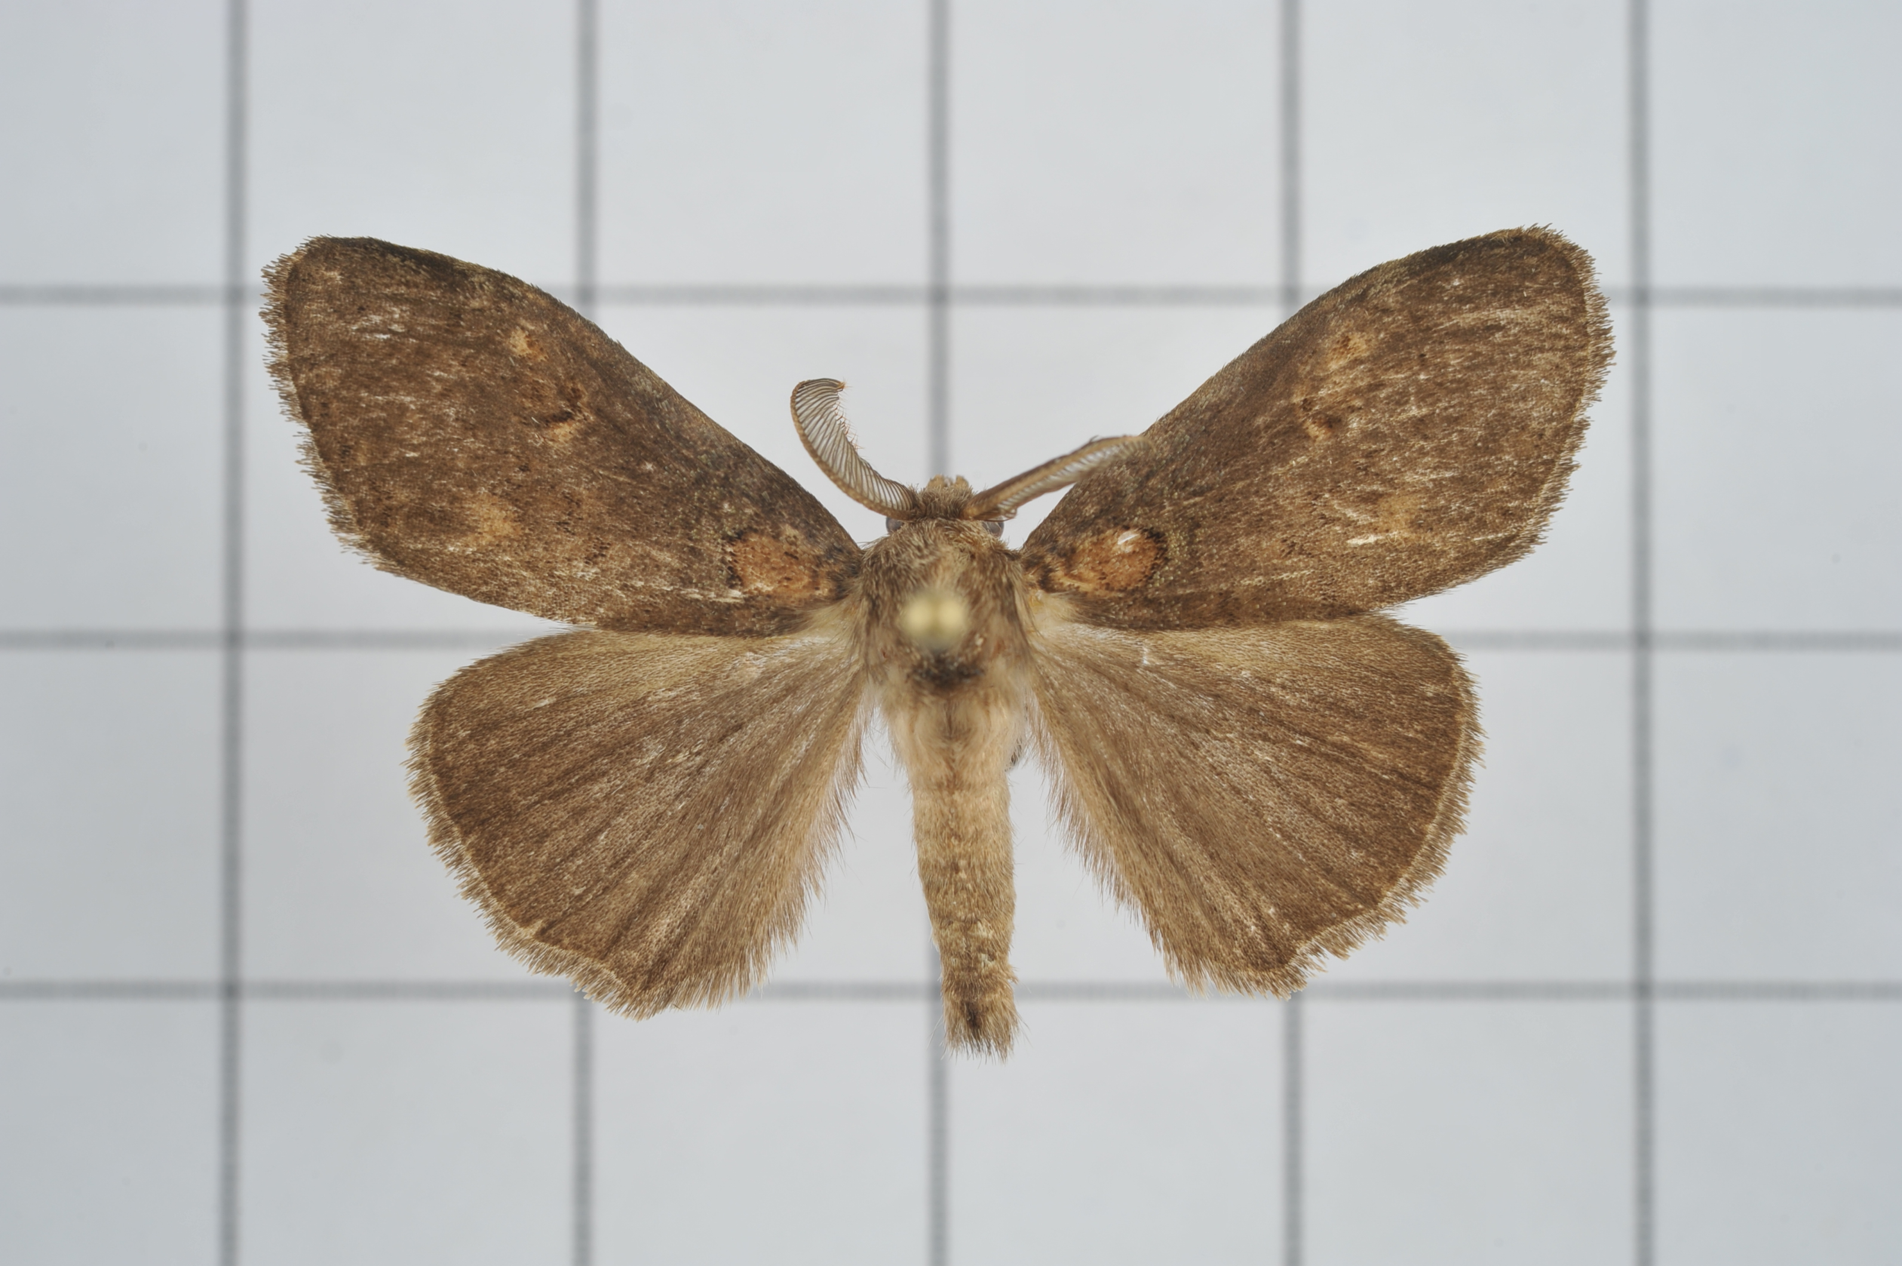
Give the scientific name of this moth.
Olene dudgeoni
